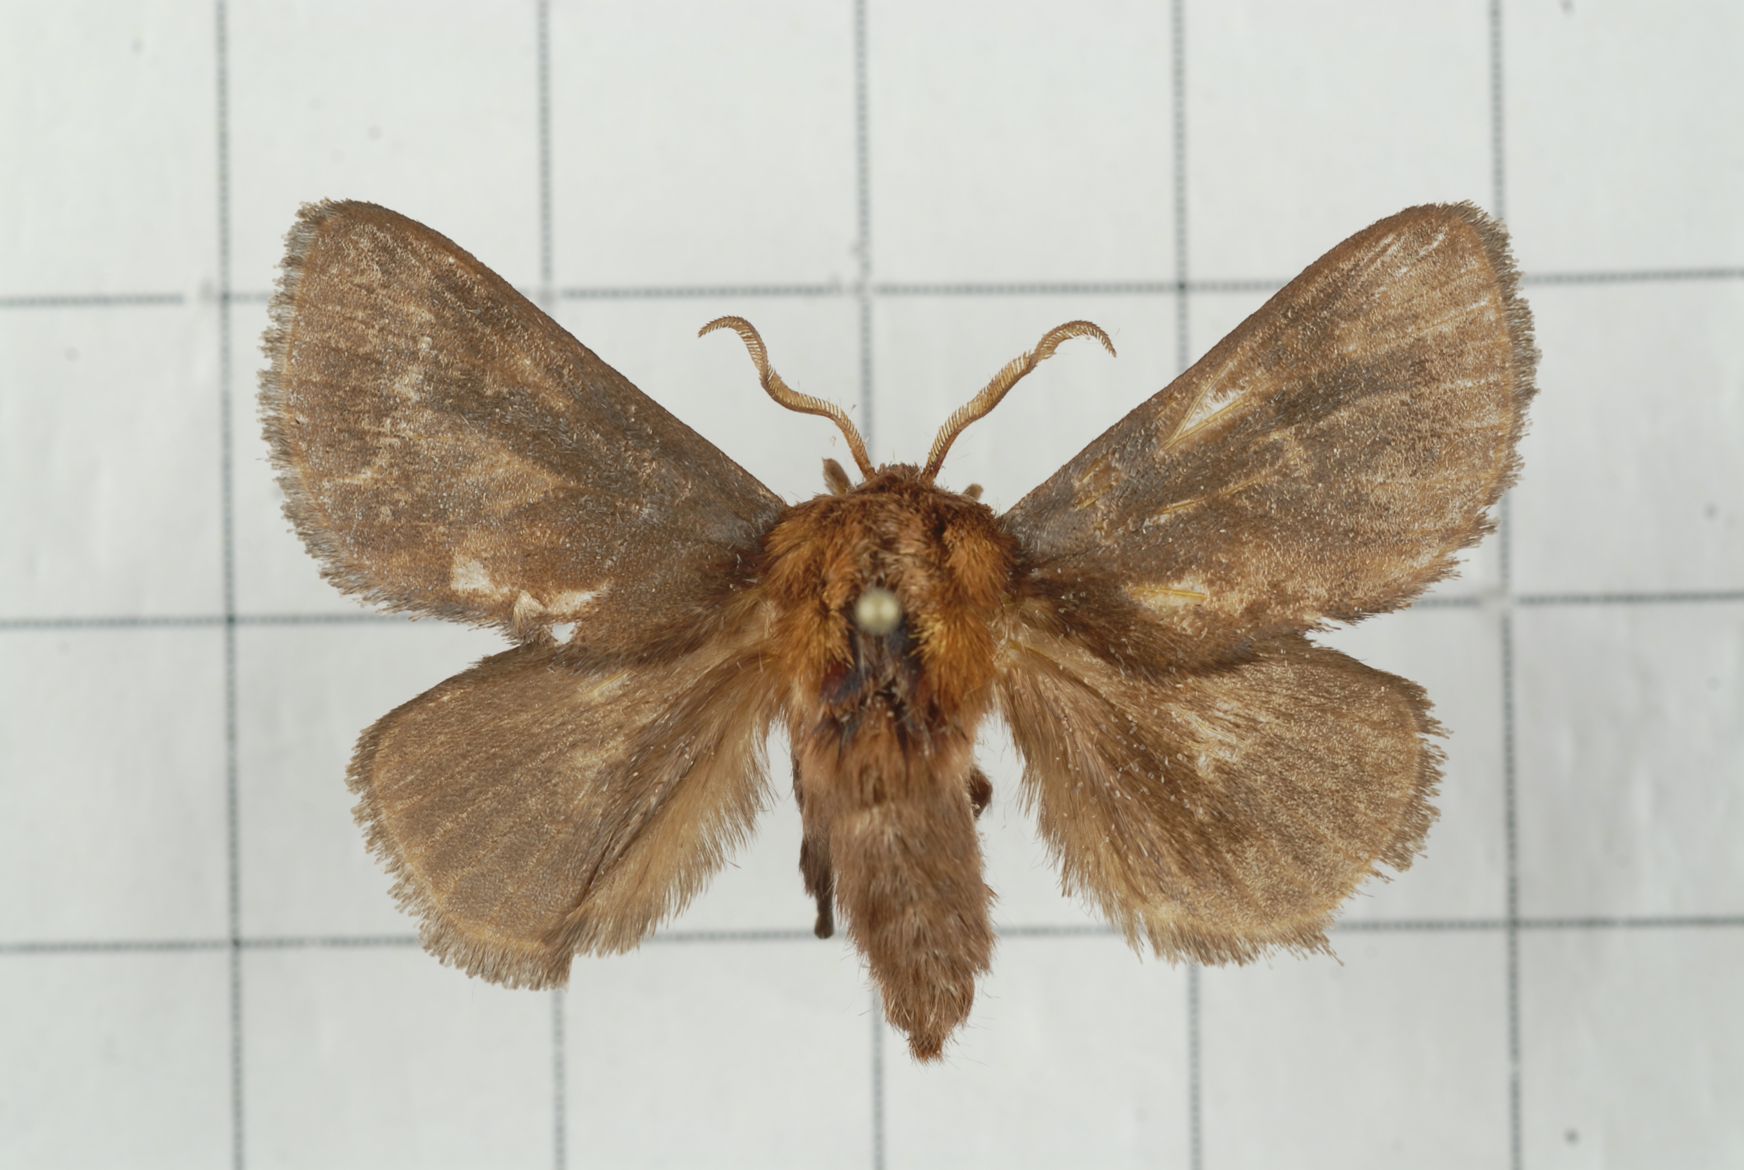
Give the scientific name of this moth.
Narosoideus vulpina
